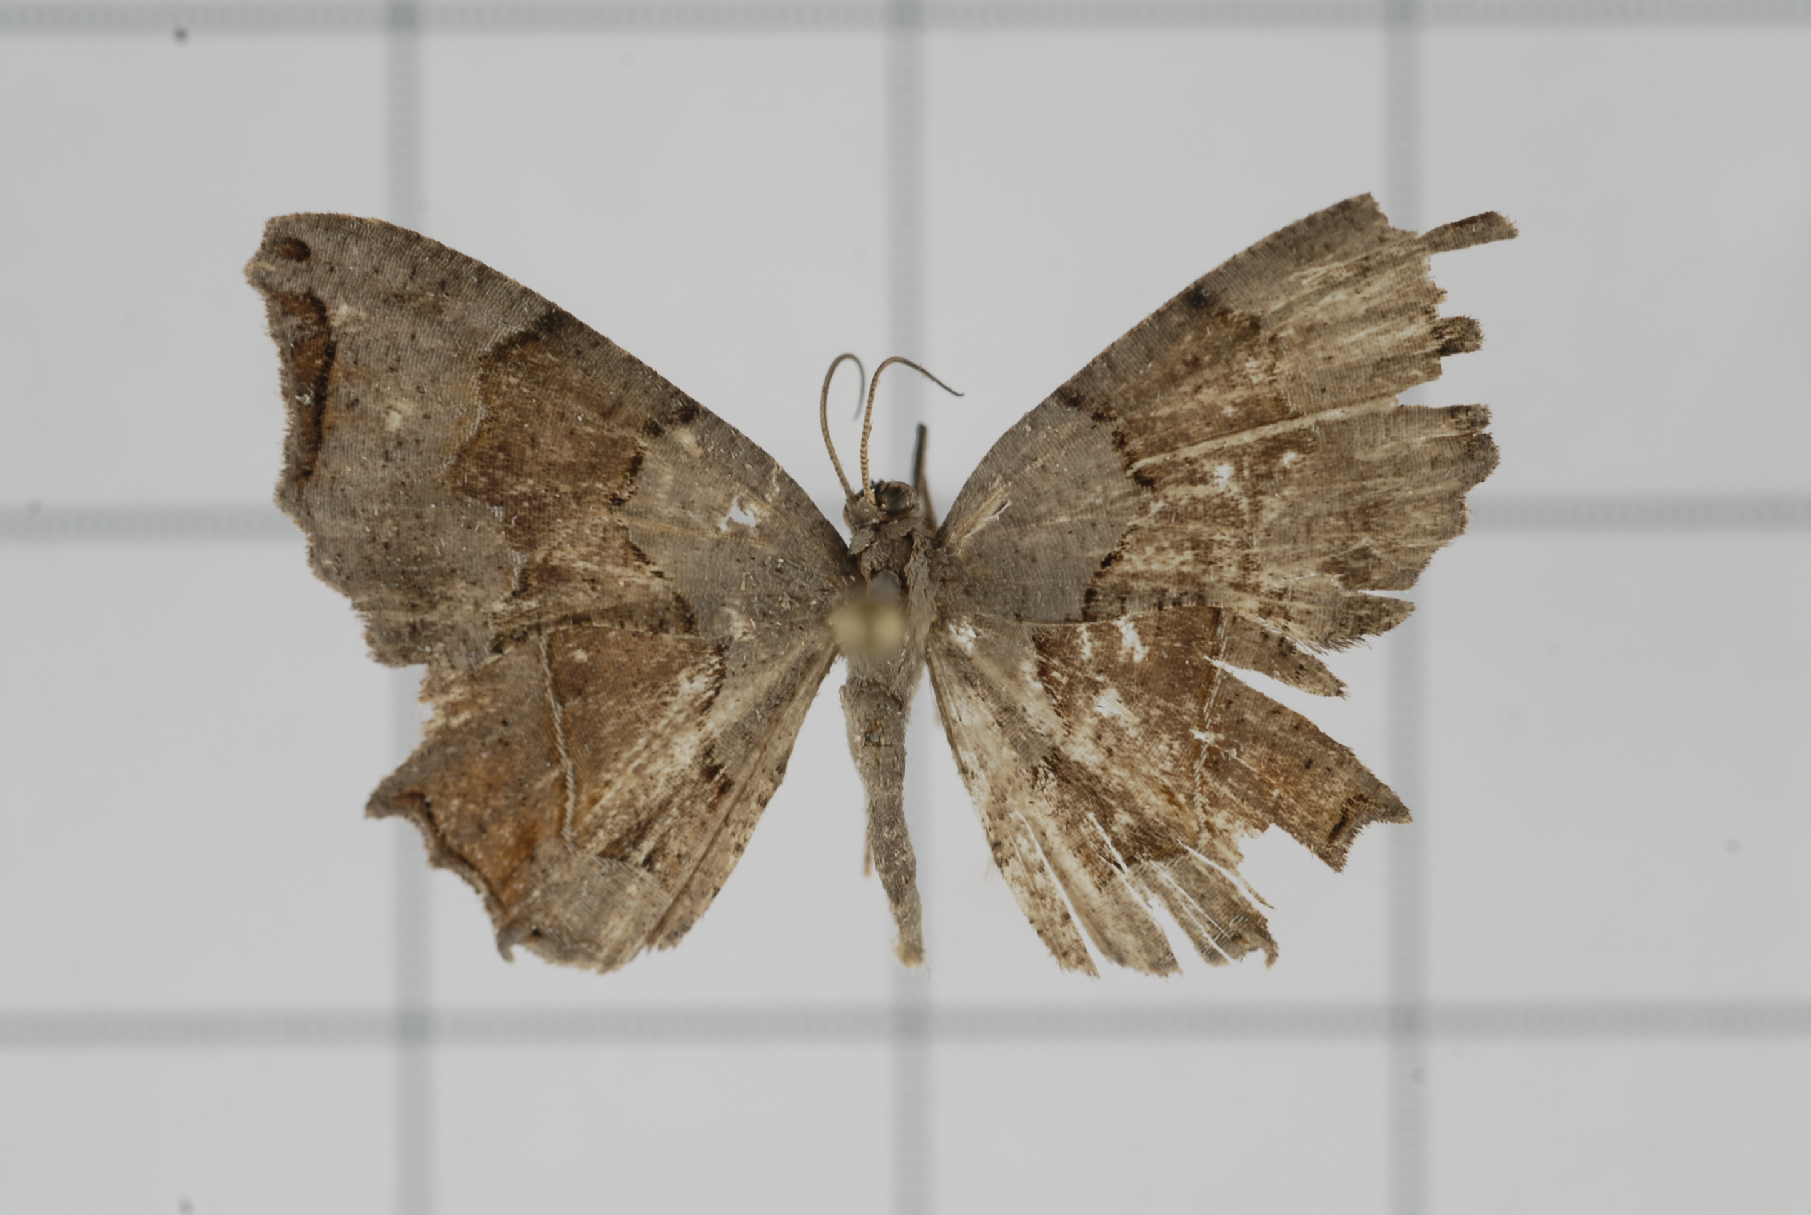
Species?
Pterotosoma castanea castanea
